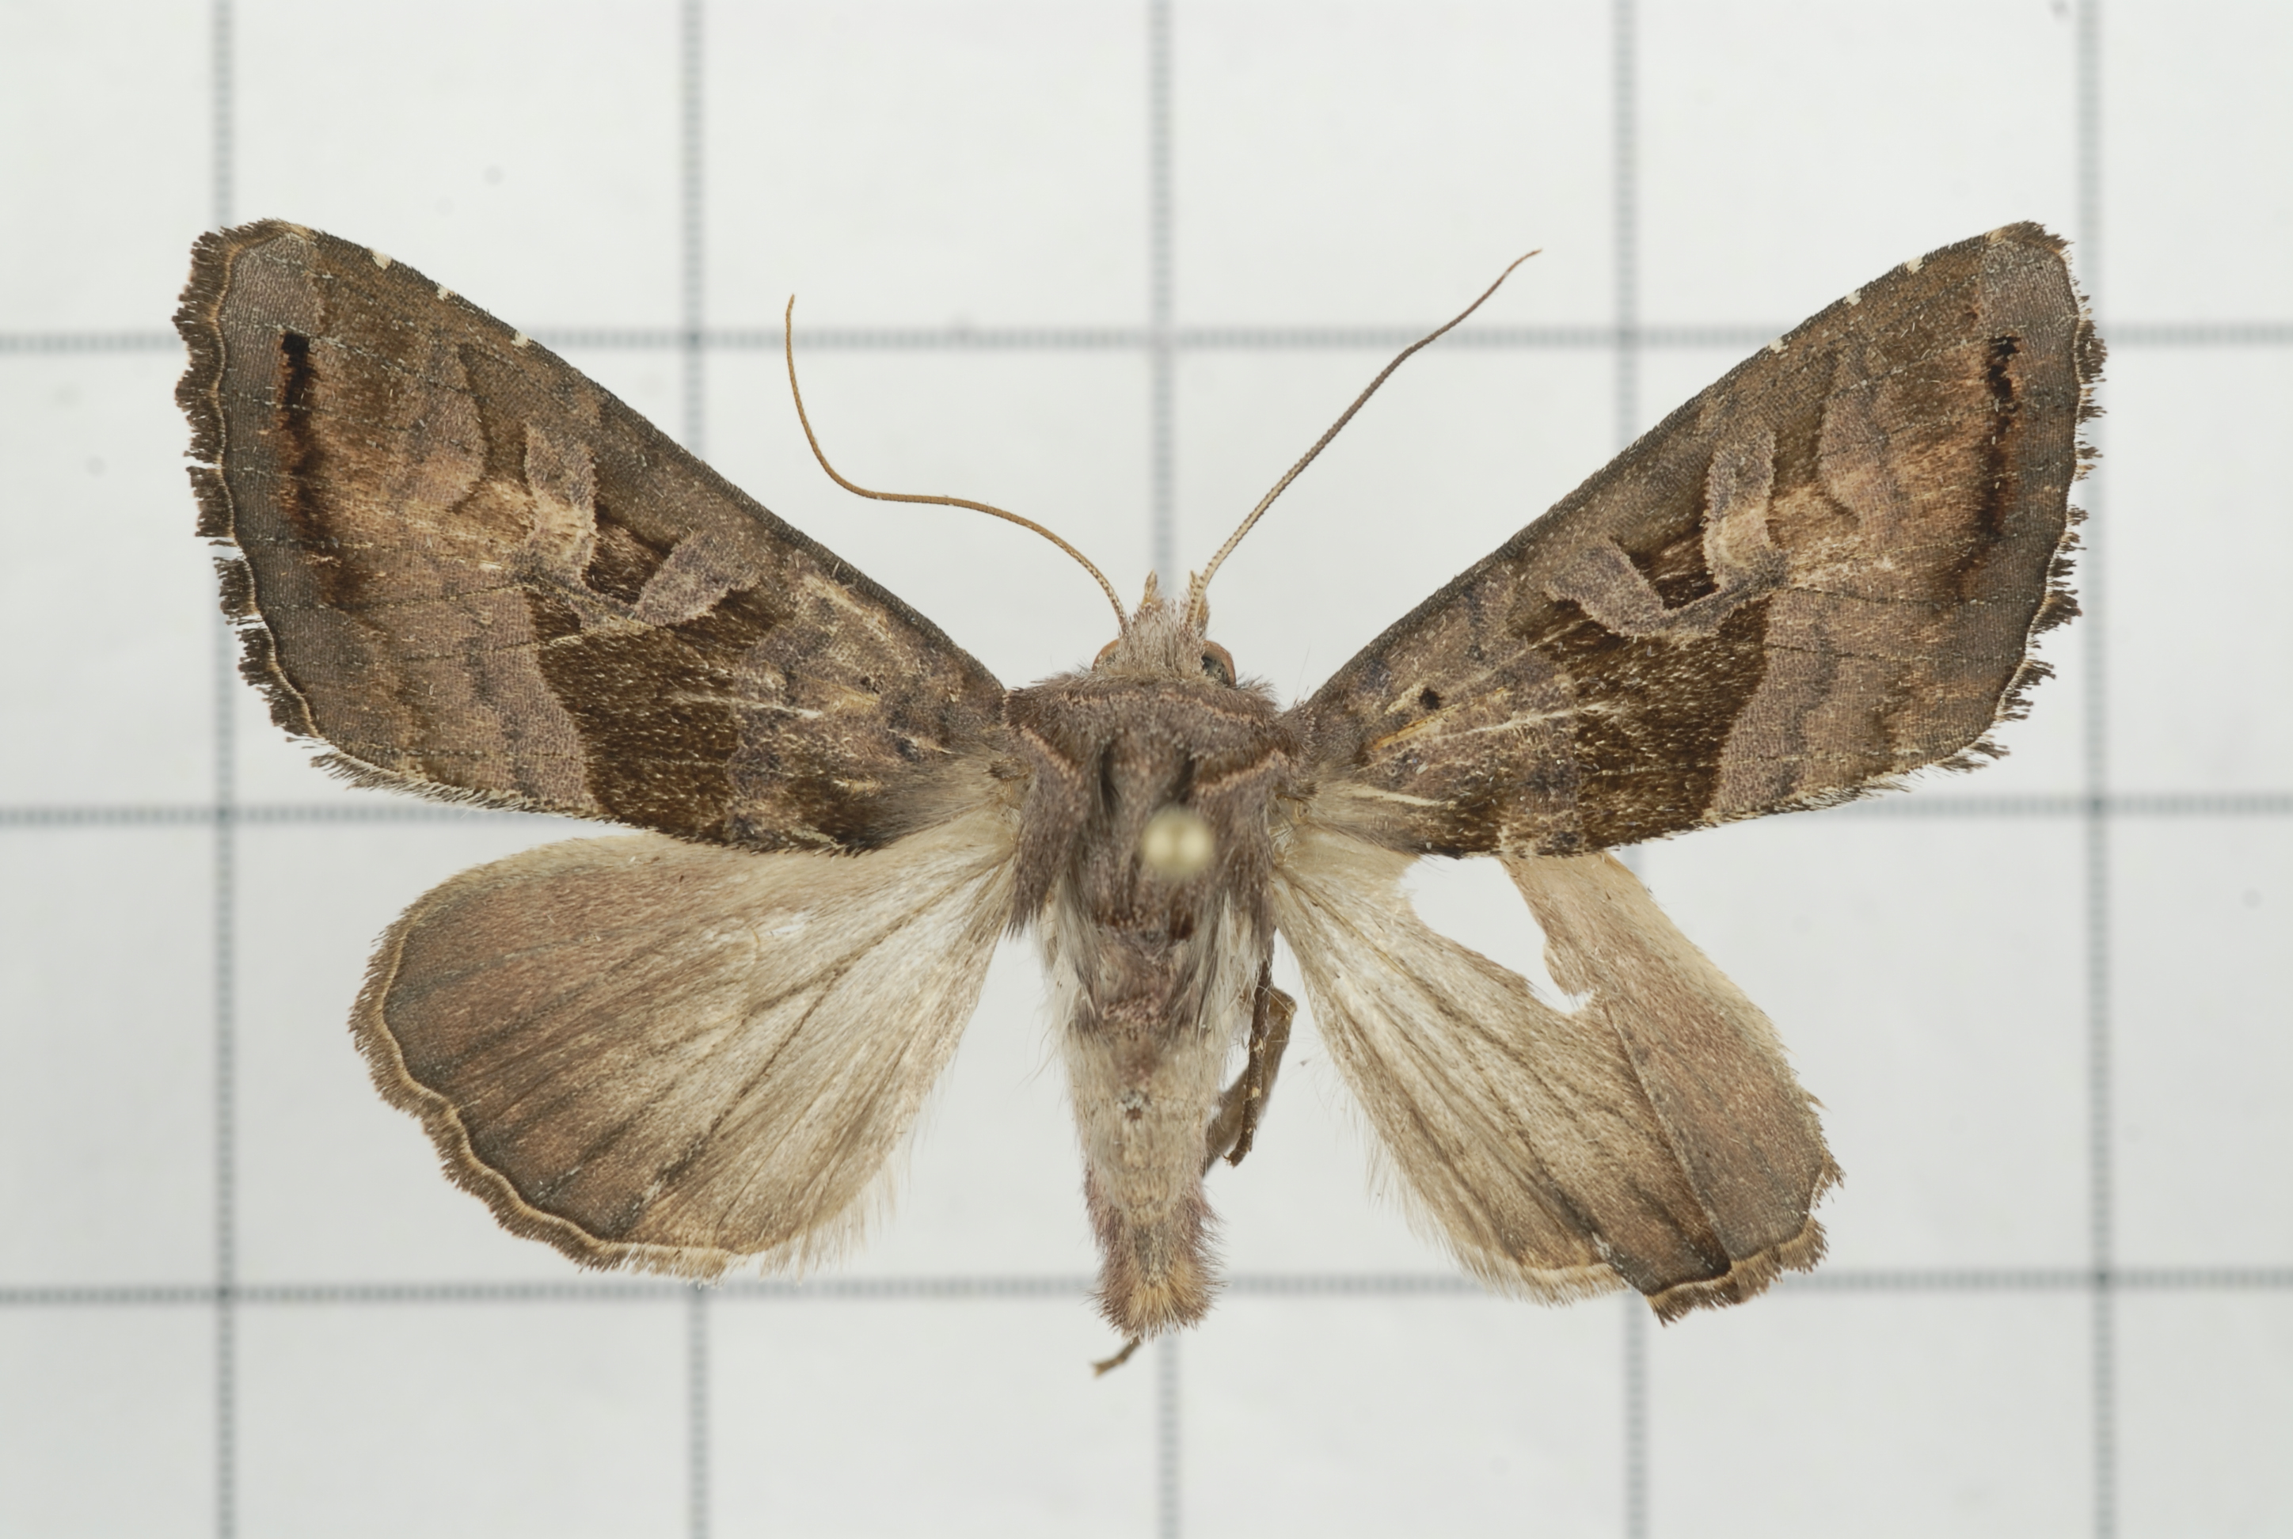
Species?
Phlogophora insularis
